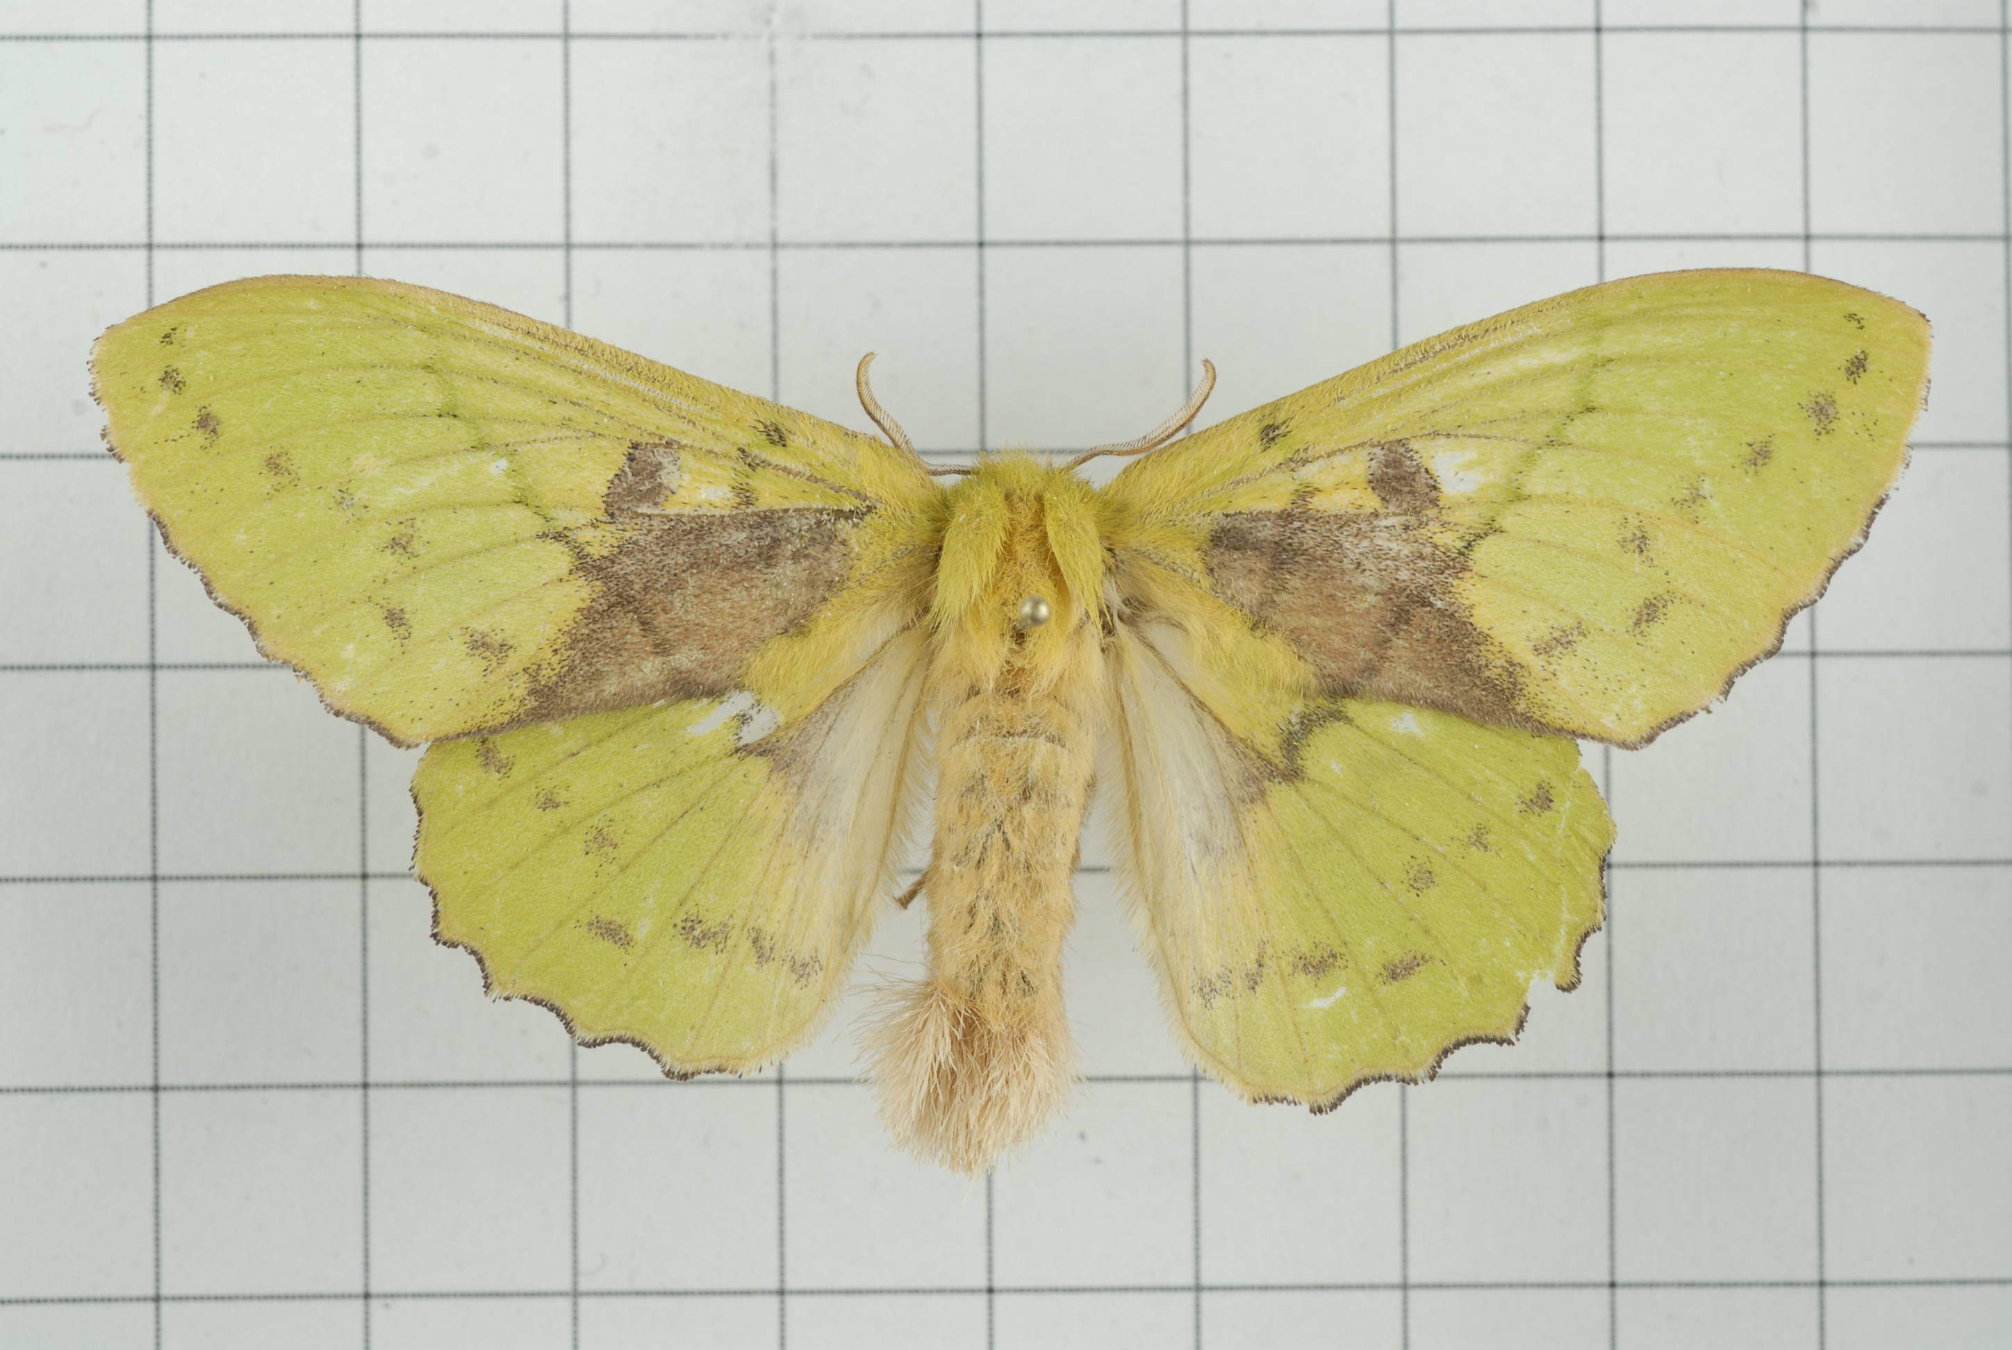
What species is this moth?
Trabala vishnou guttata
